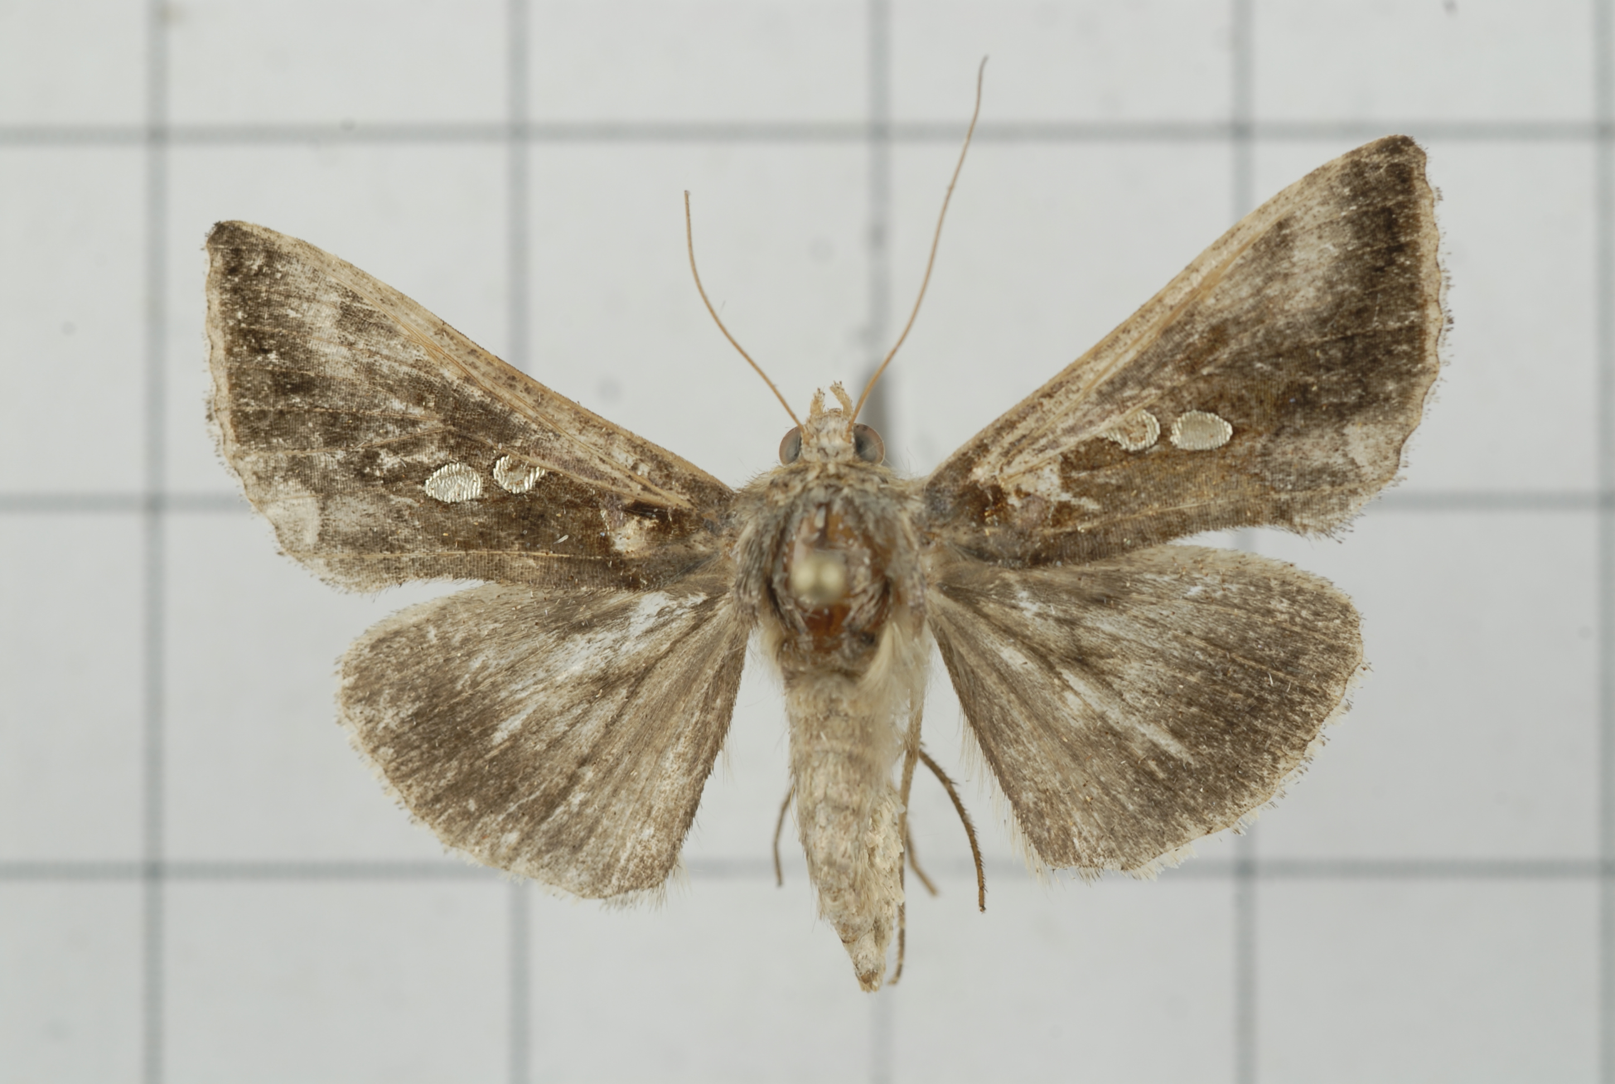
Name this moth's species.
Chrysodeixis eriosoma
